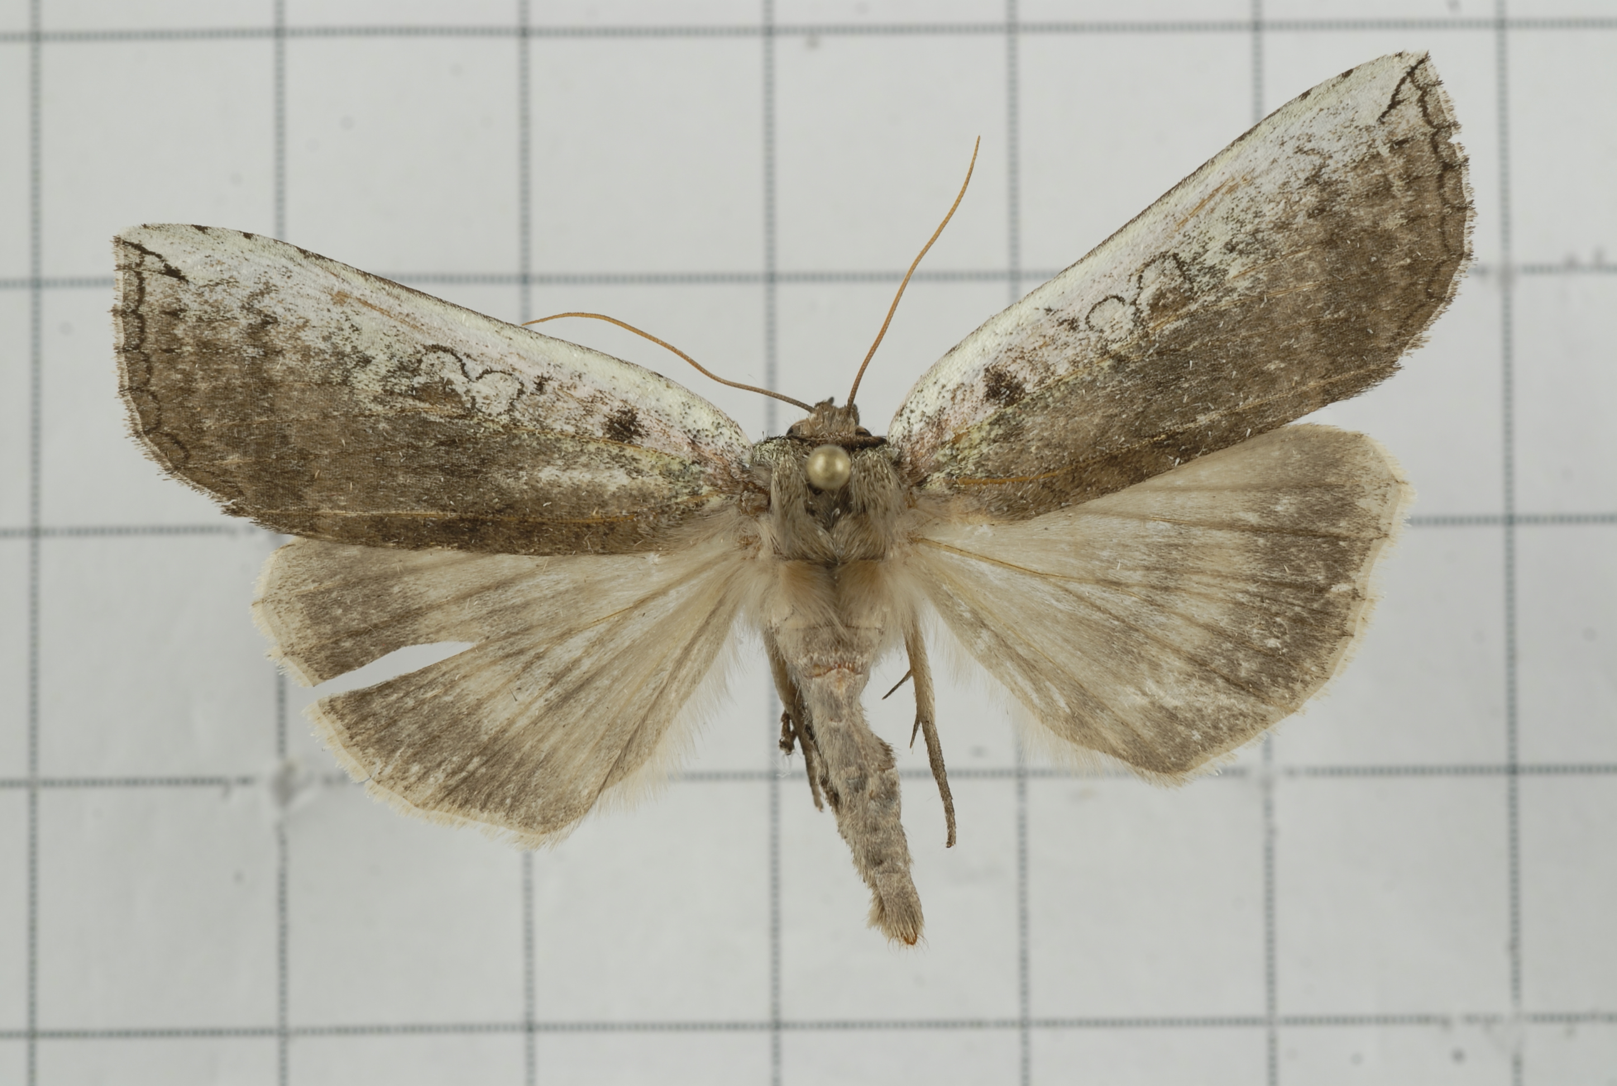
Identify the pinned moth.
Tethea oberthueri taiwana
